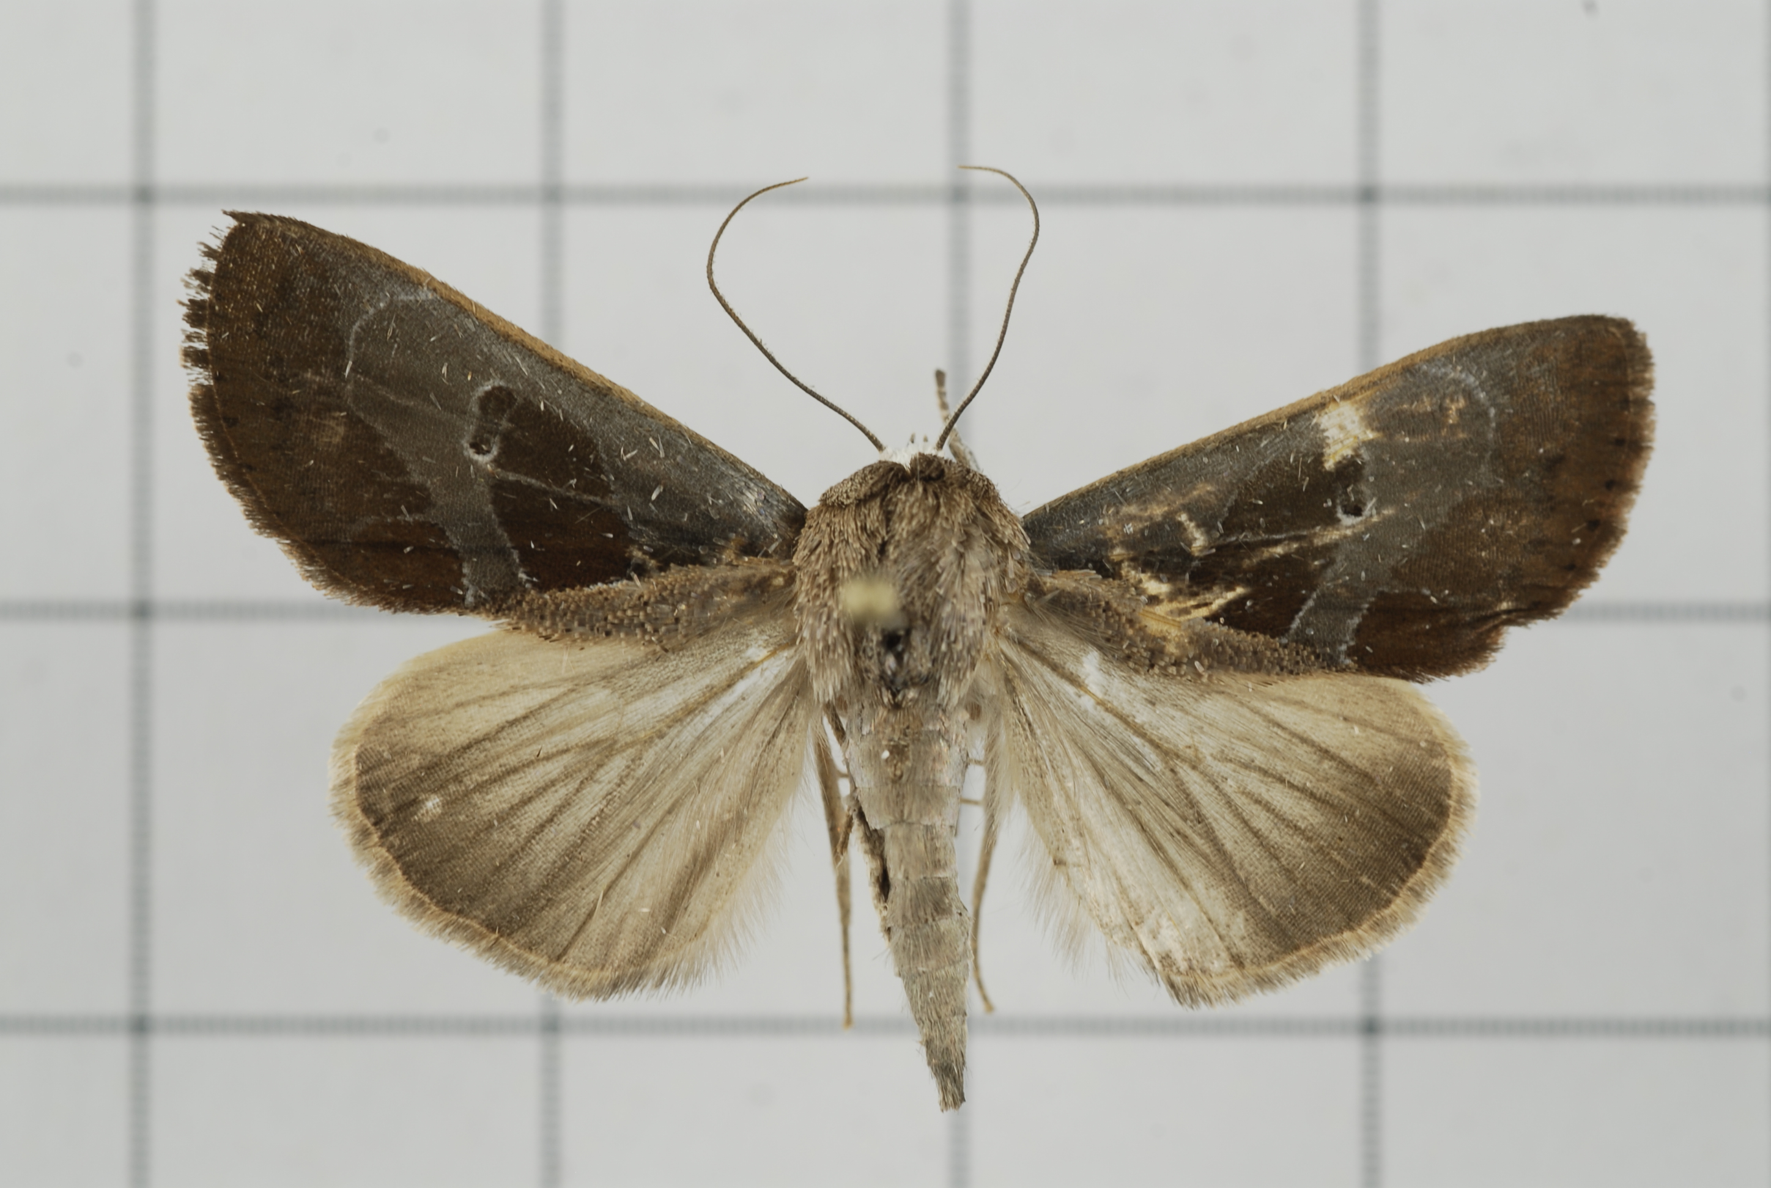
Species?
Westermannia elliptica elliptica
